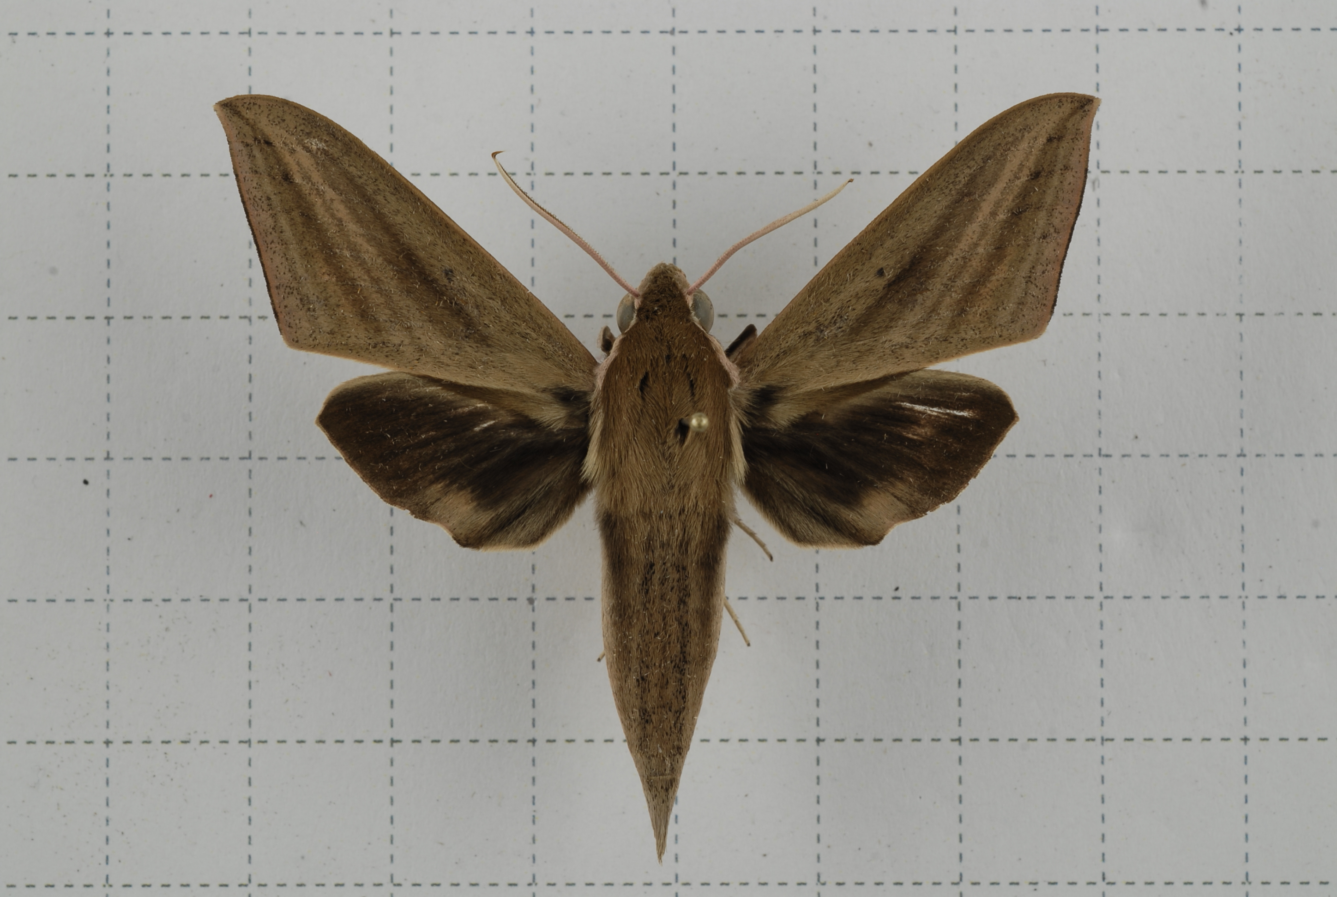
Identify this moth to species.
Theretra lucasii
